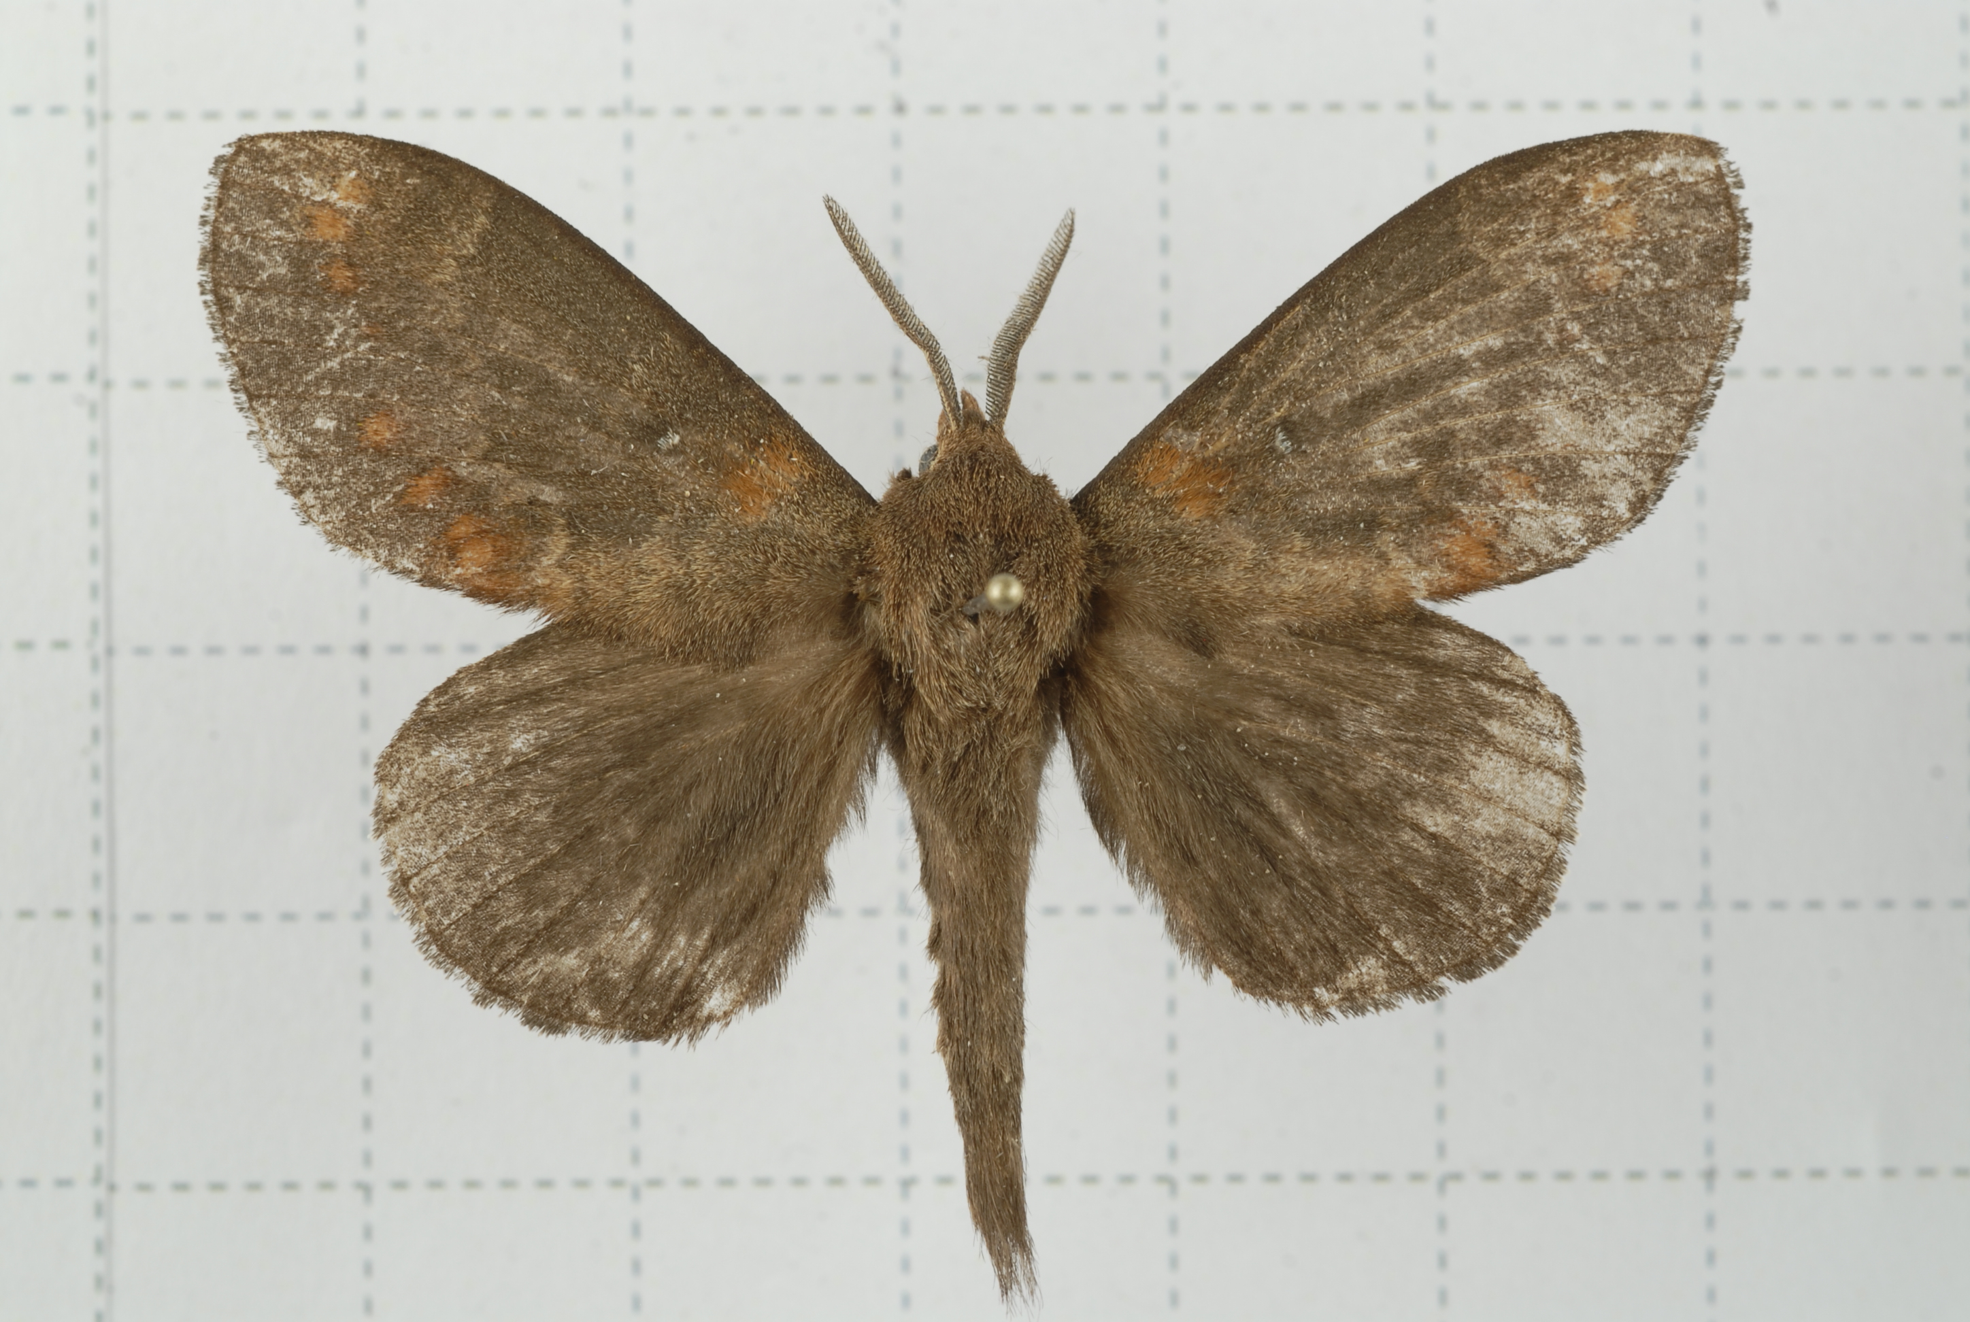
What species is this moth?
Dendrolimus kikuchii kikuchii
